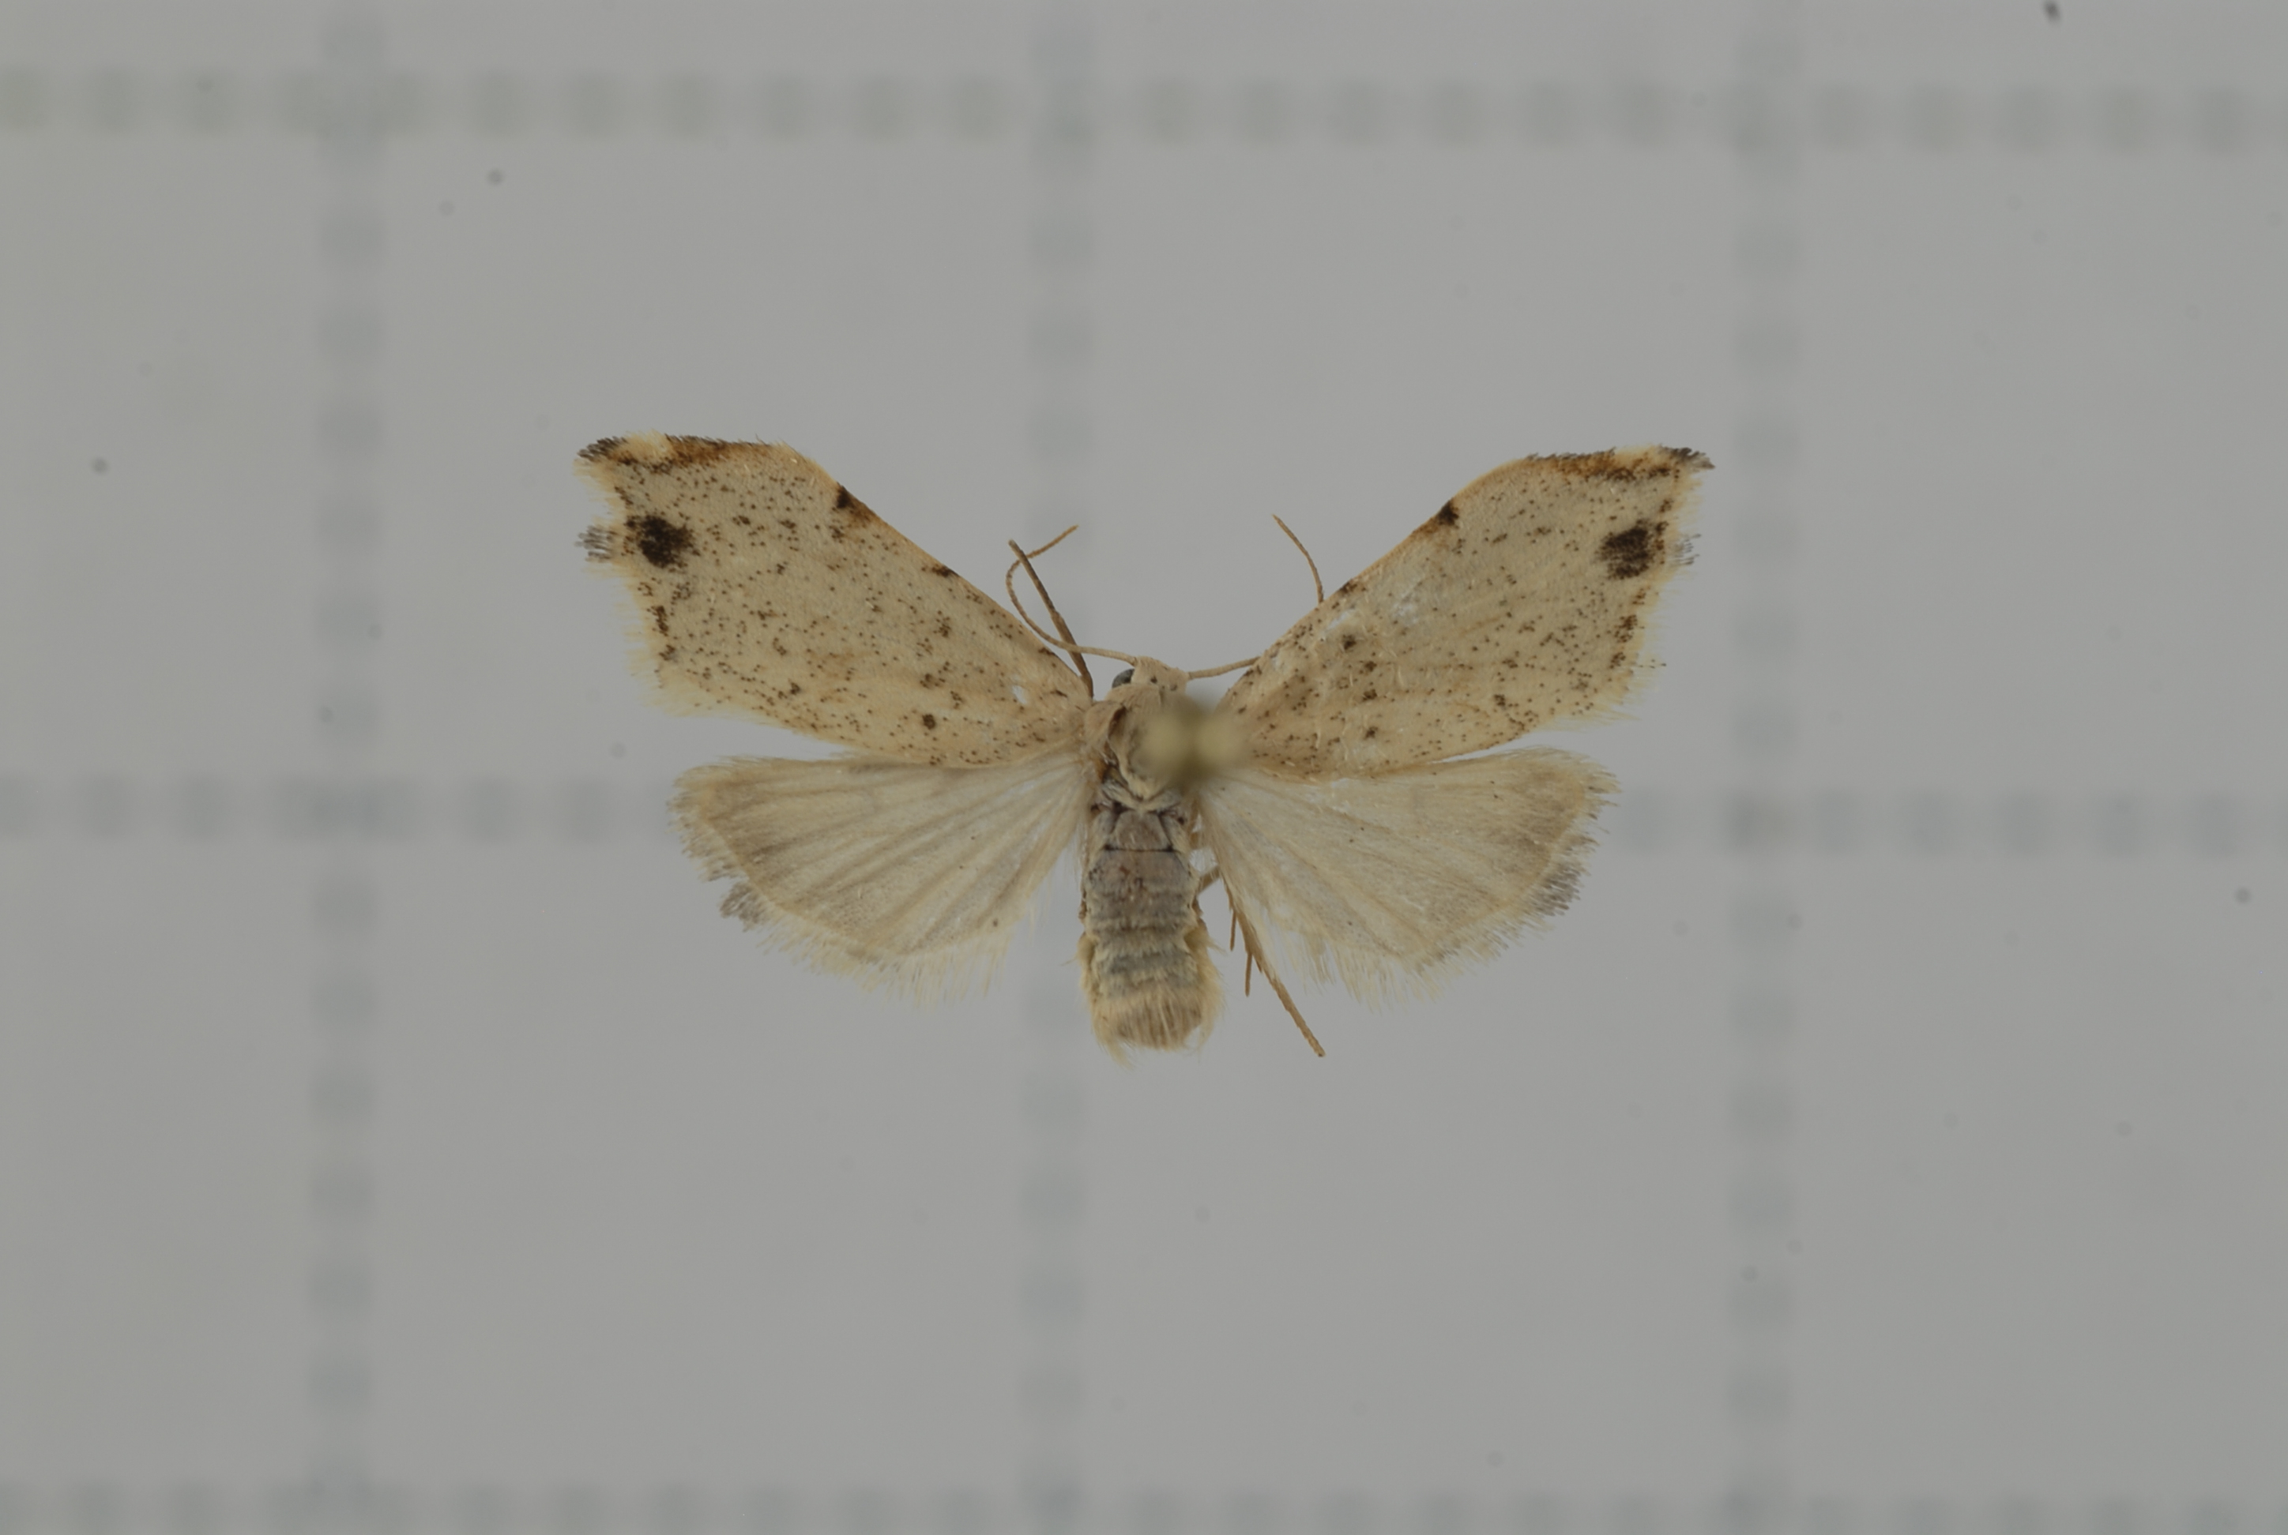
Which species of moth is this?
Oxacme cretacea
